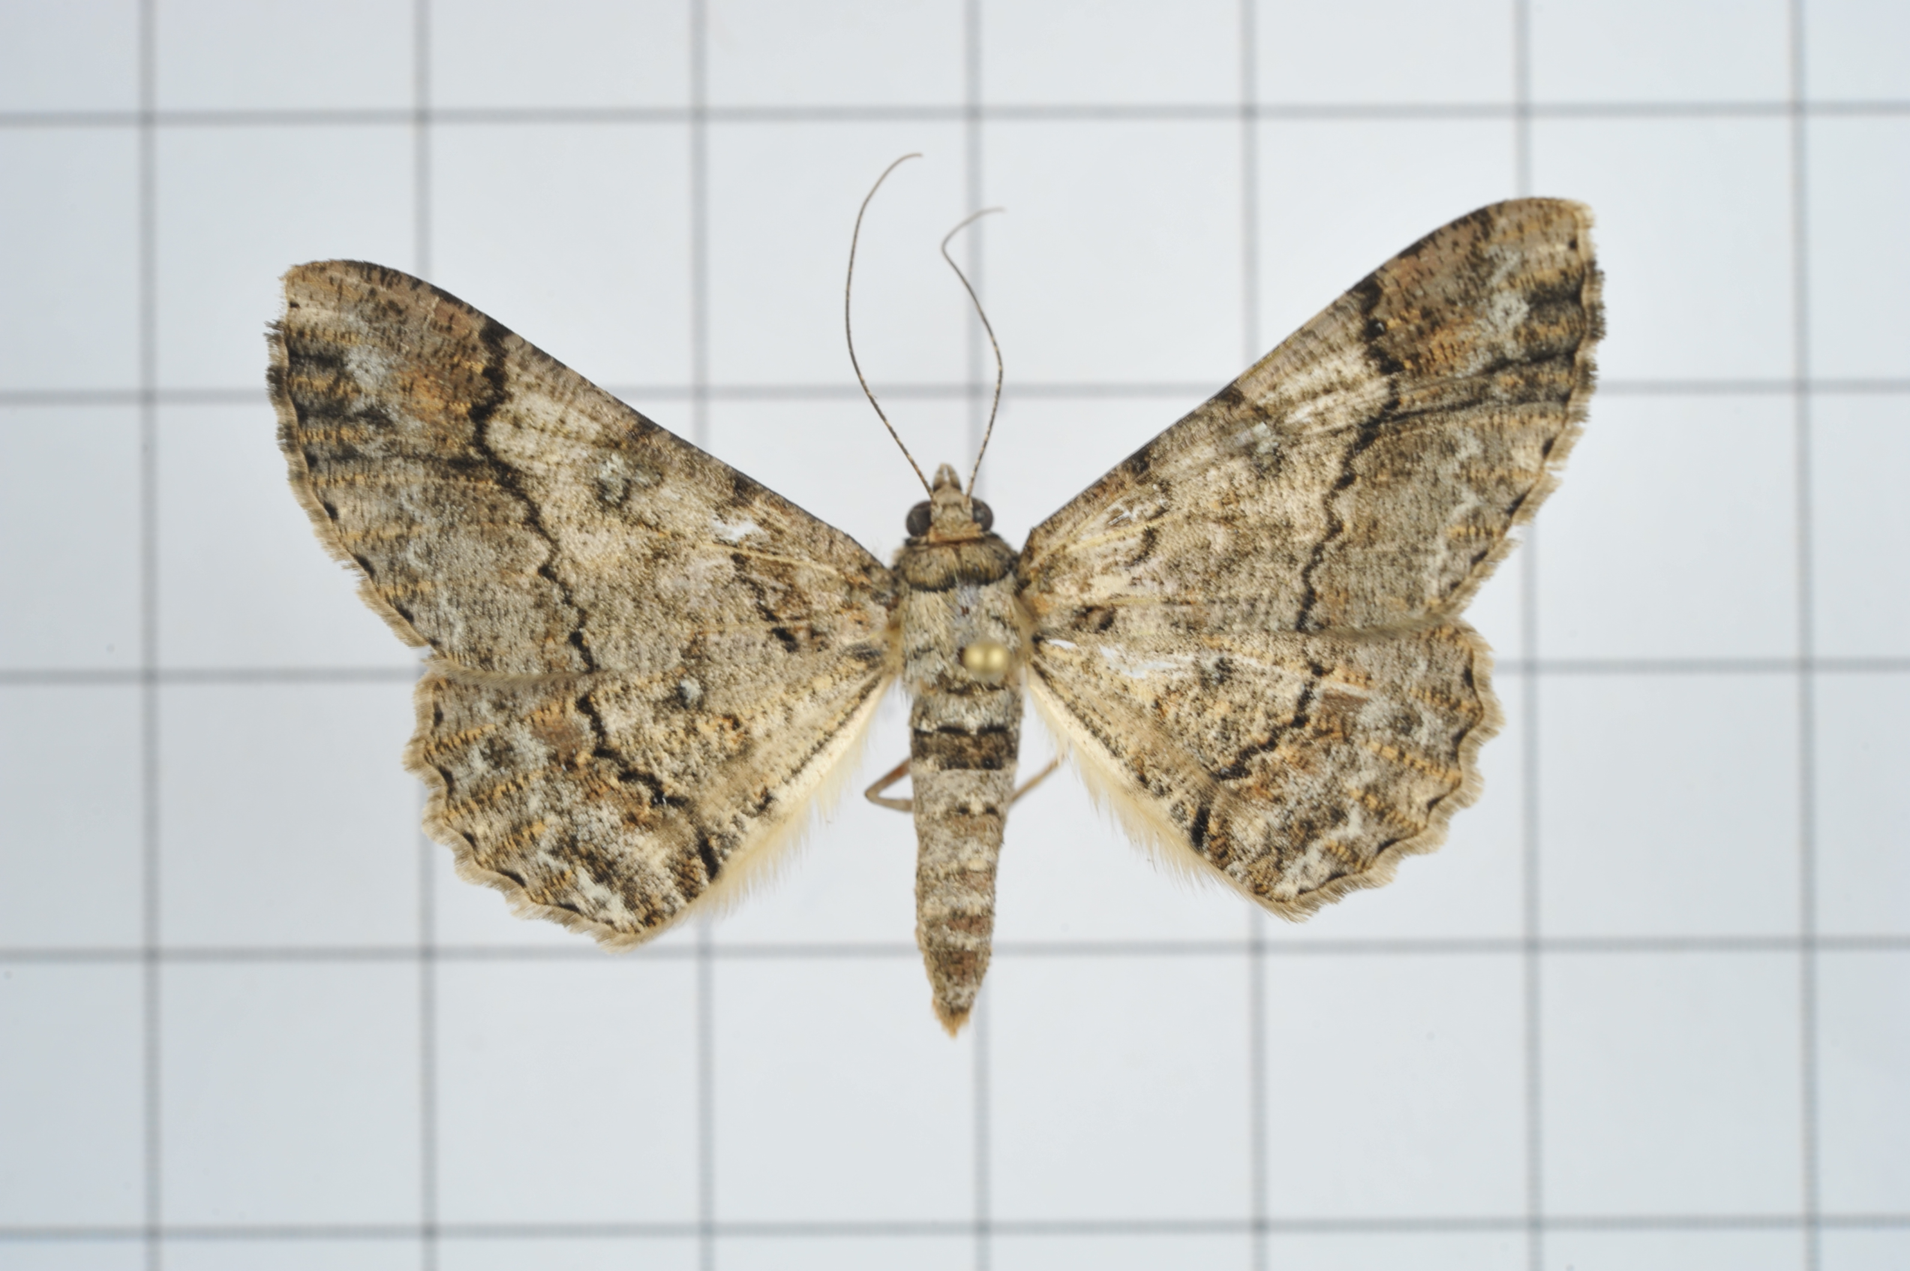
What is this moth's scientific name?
Cleora fraterna
